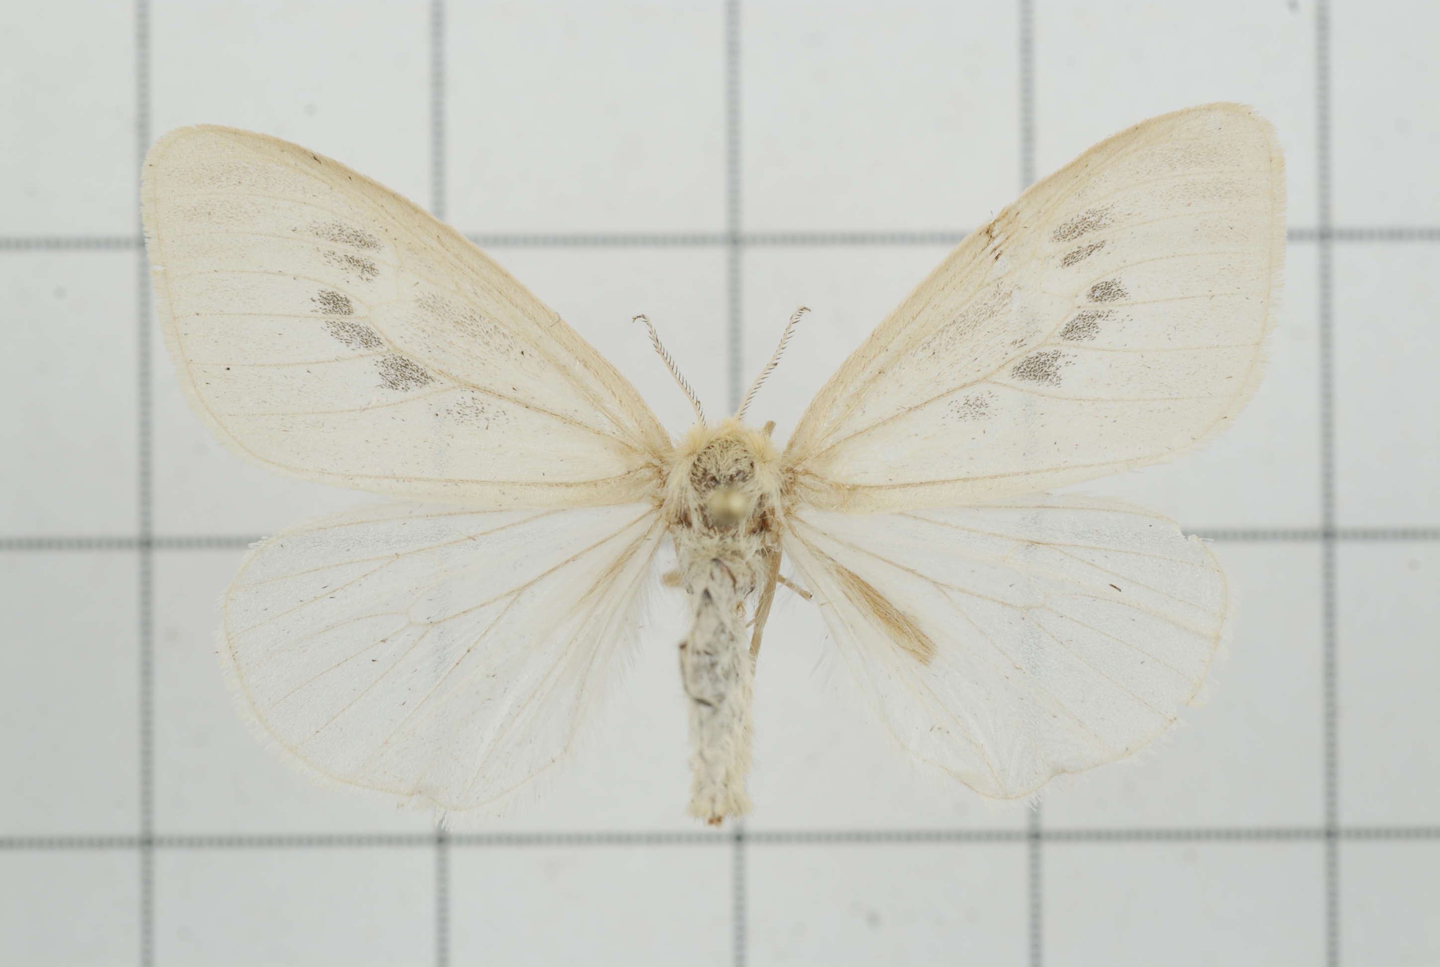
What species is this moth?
Pantana ochripalpis
